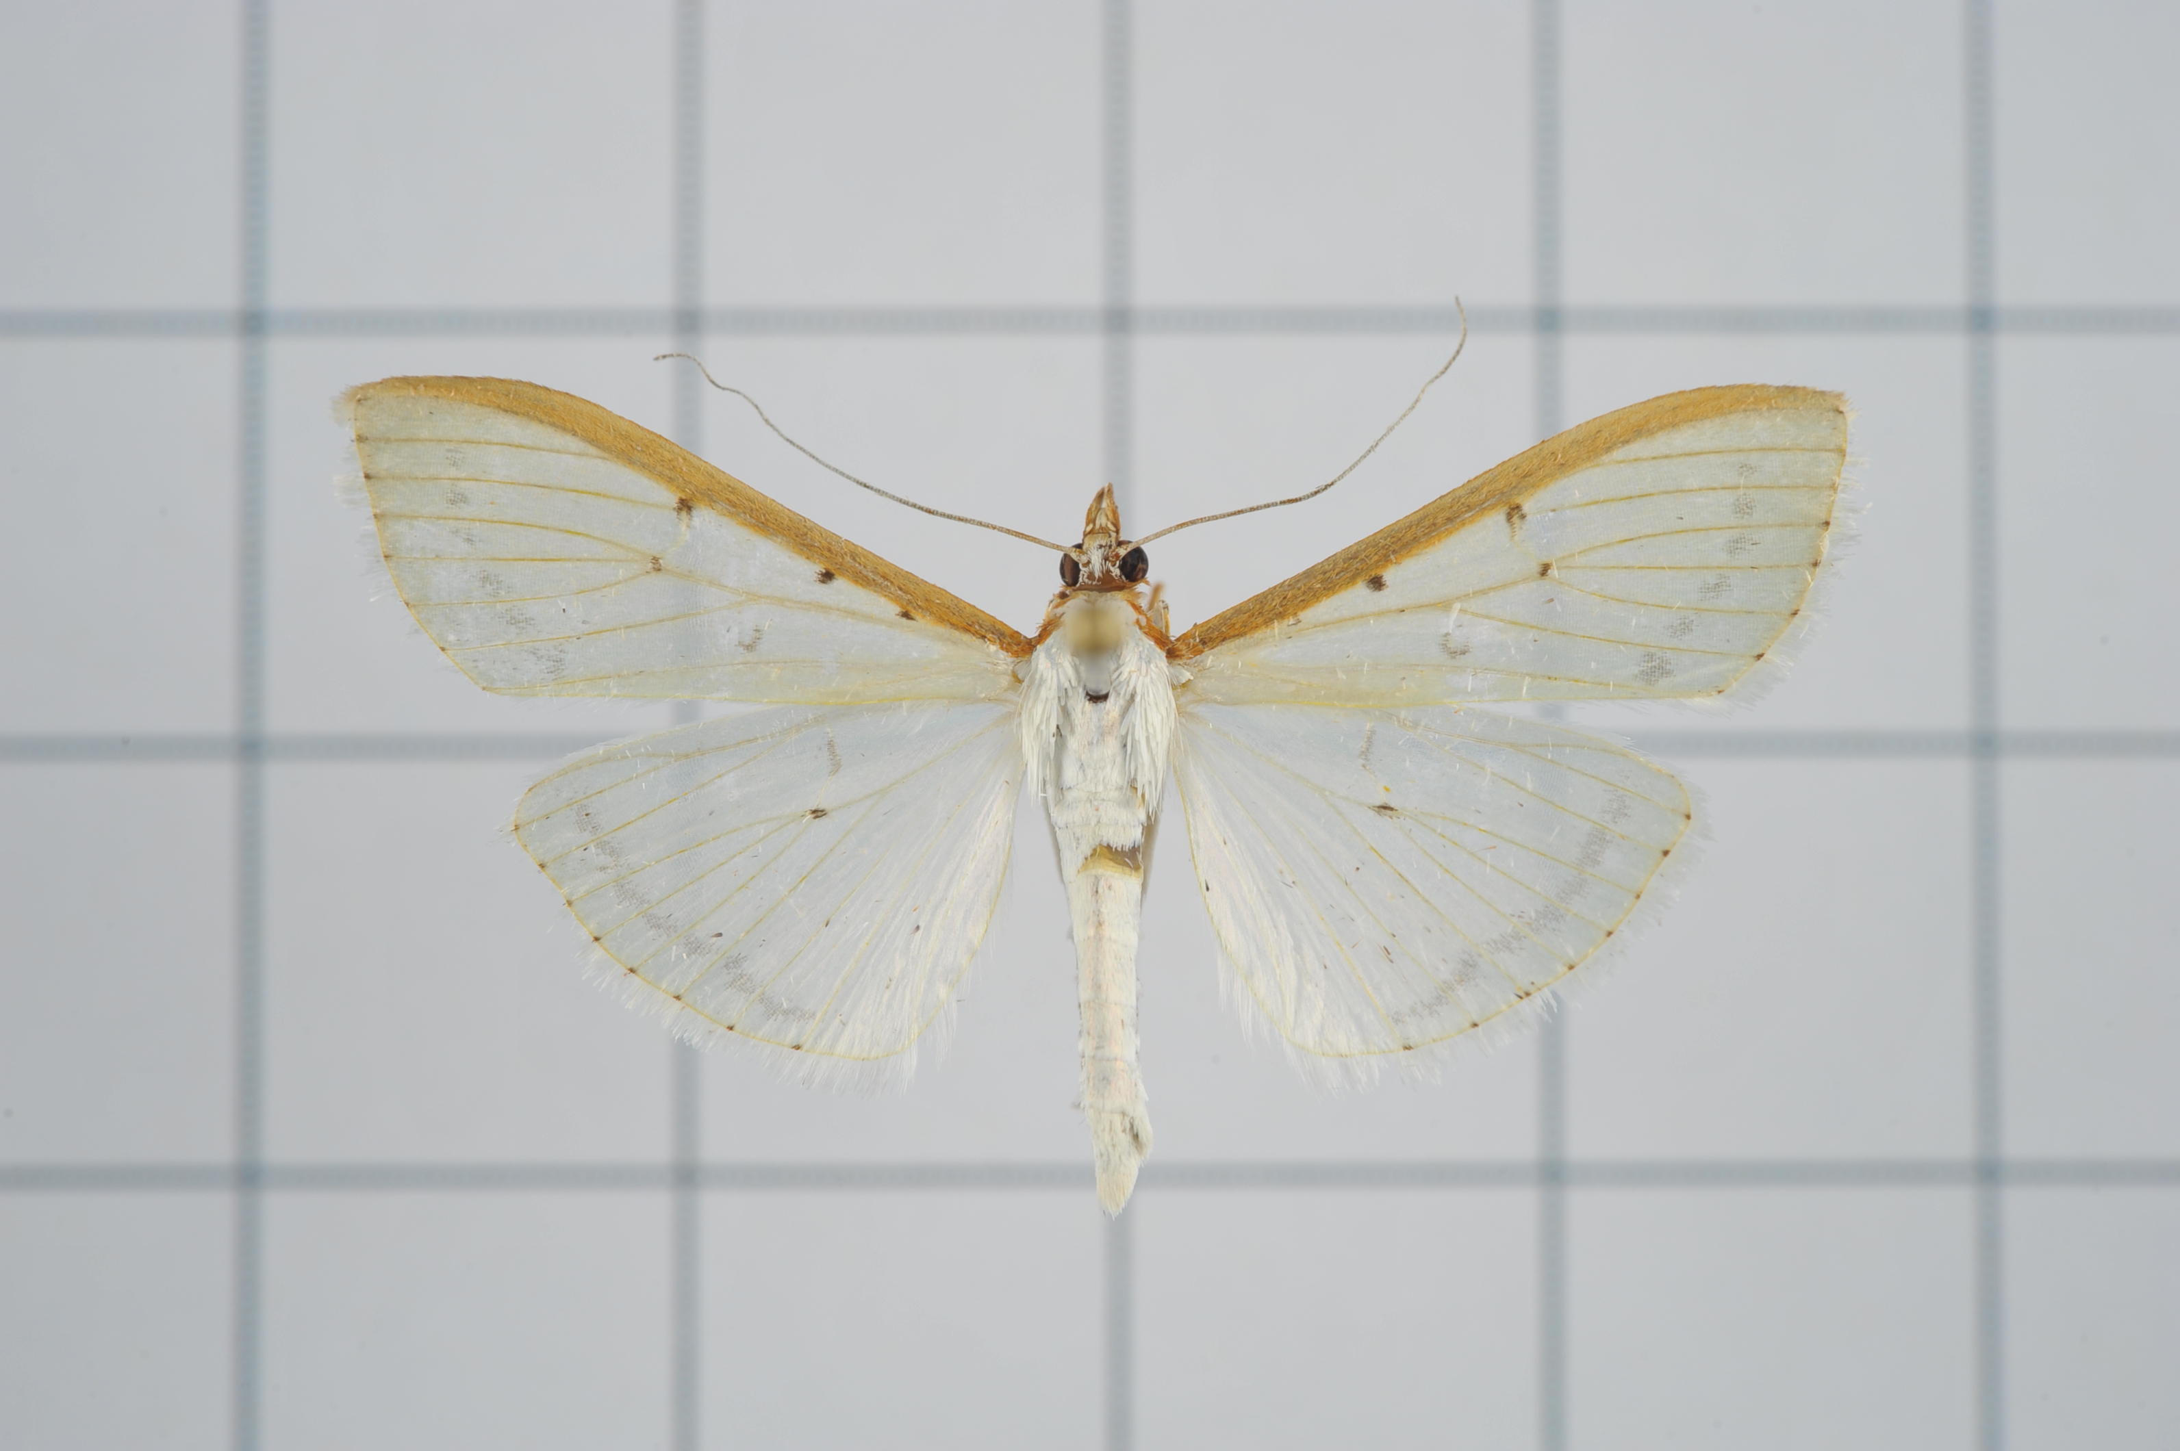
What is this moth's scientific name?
Palpita asiaticalis
